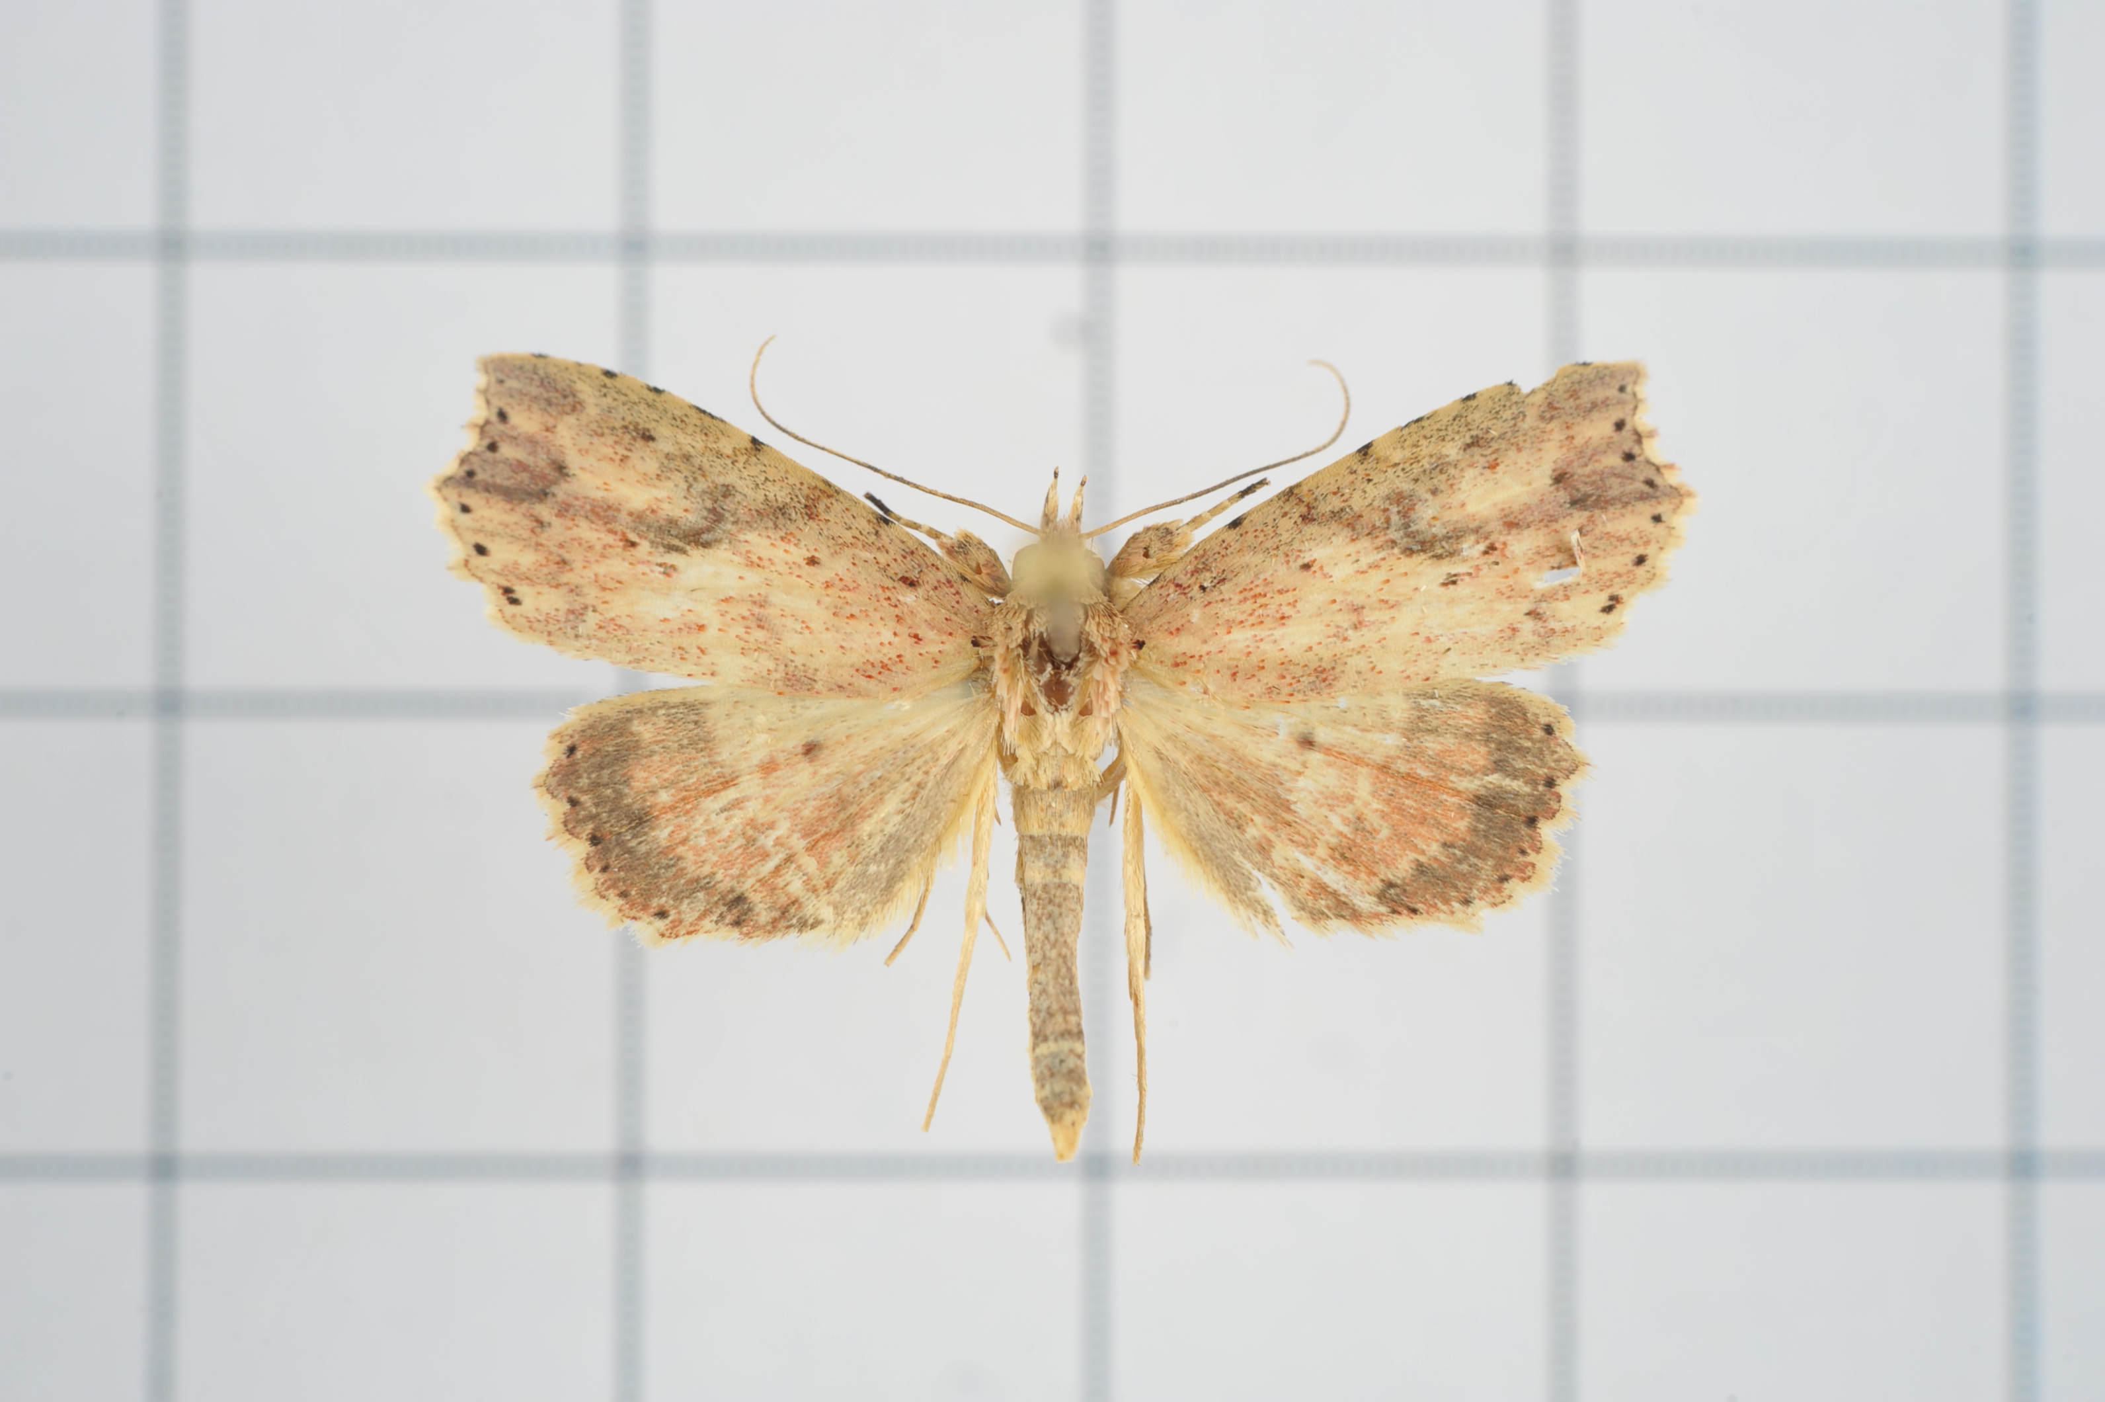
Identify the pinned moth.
Olulis puncticinctalis
